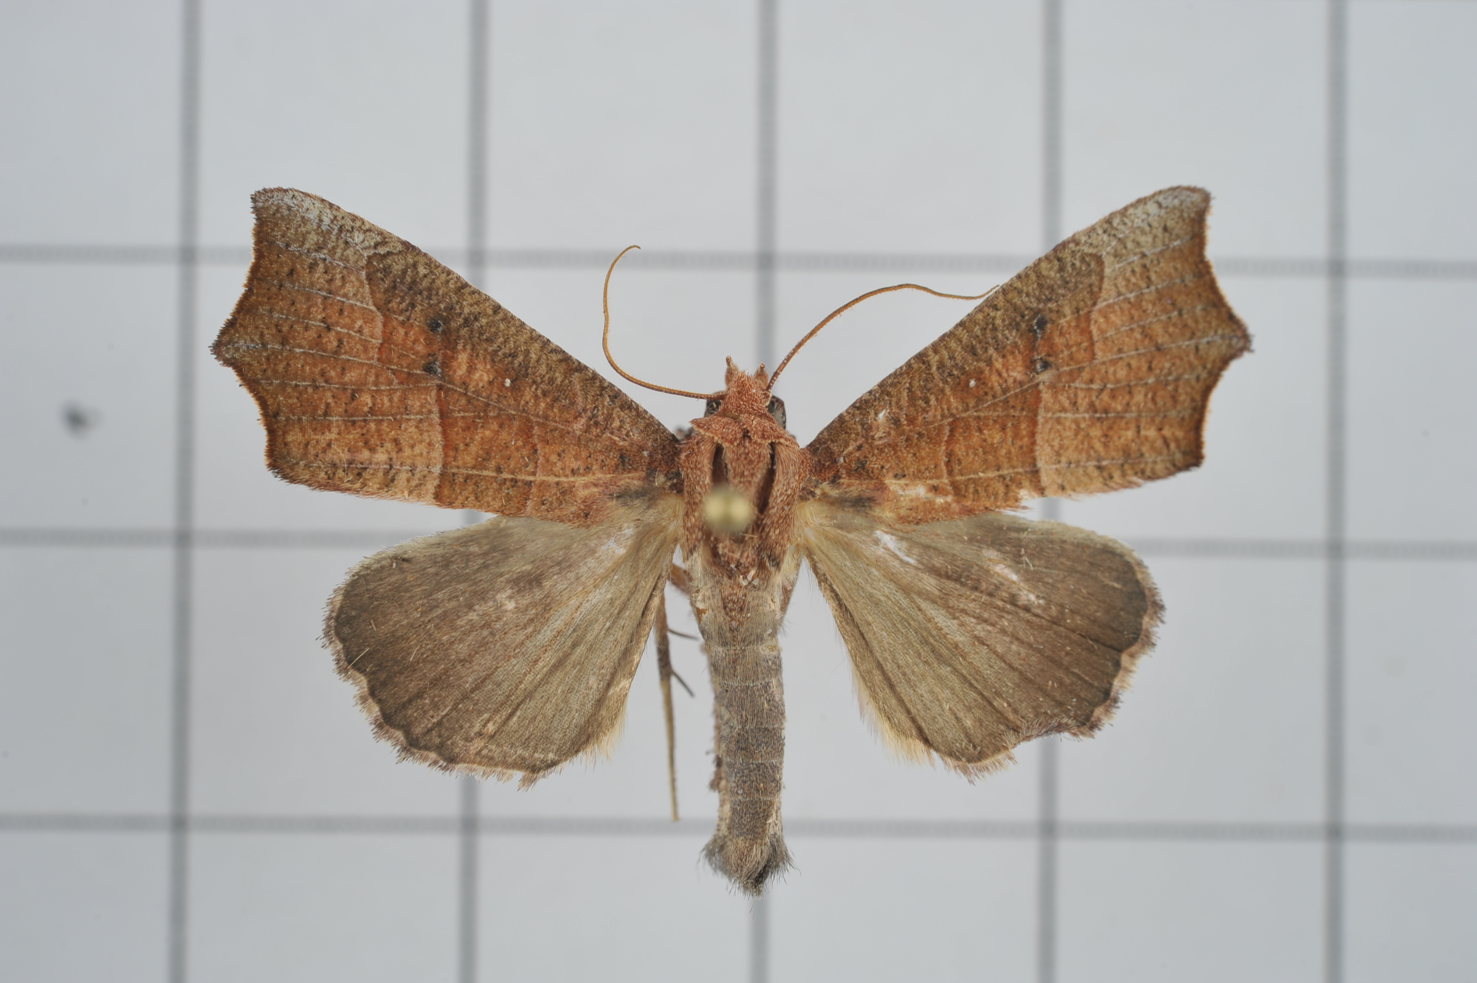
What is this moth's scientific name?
Gonitis mesogona
